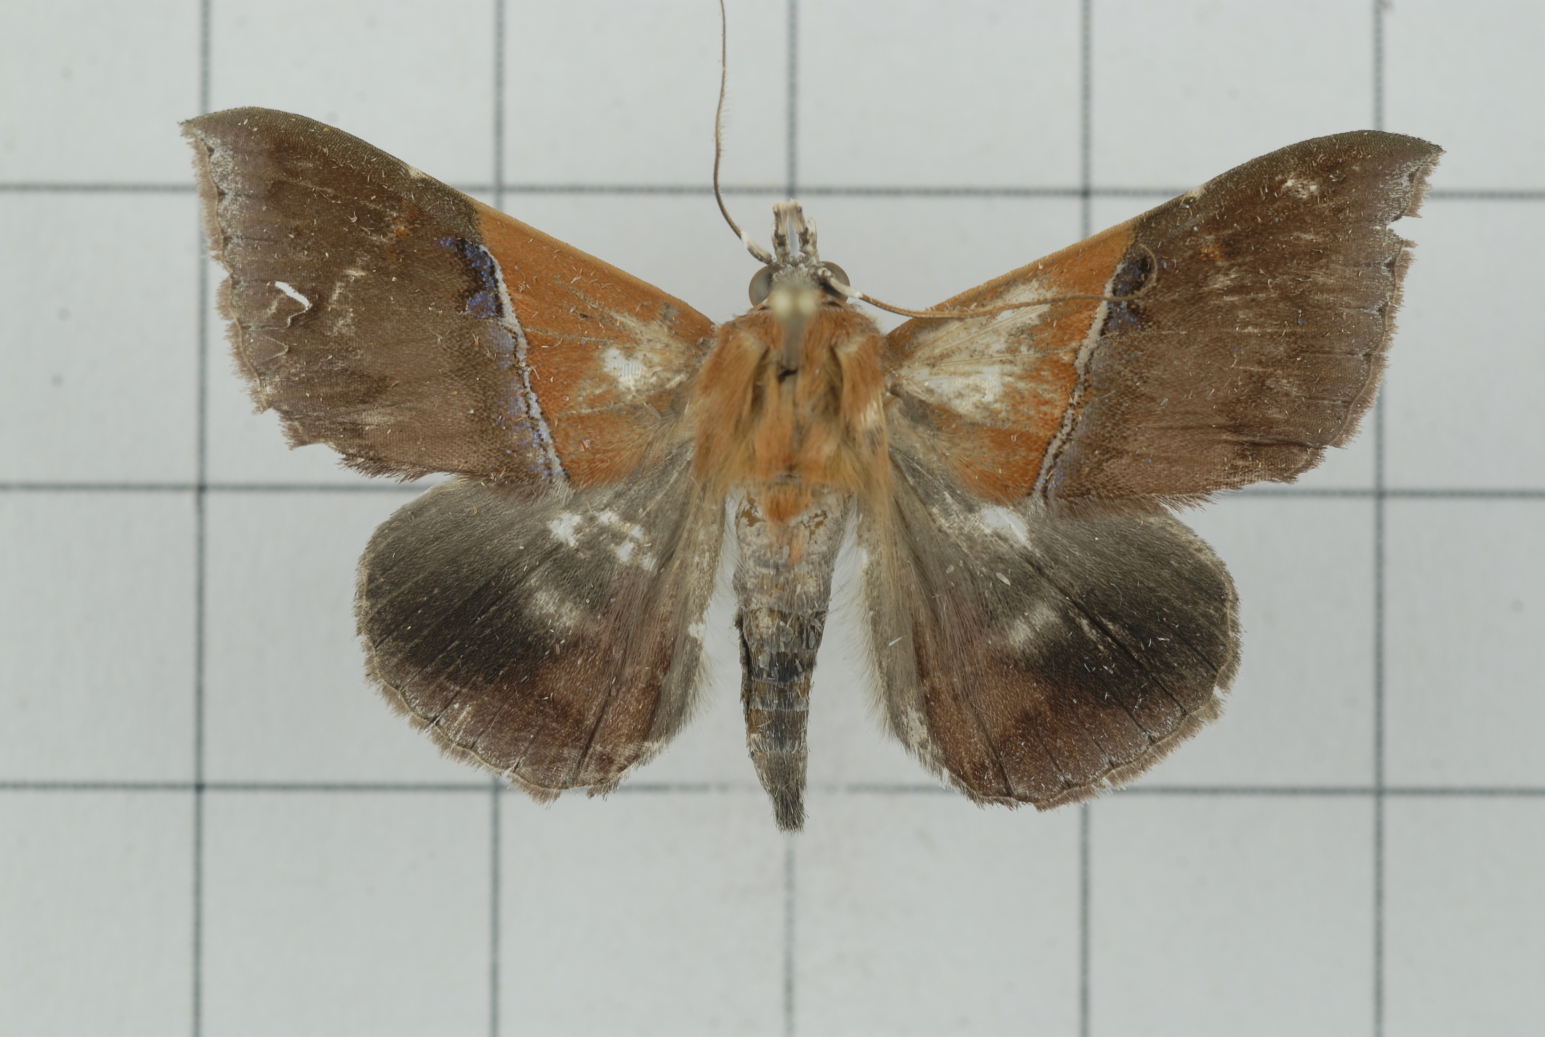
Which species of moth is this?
Sympis rufibasis
